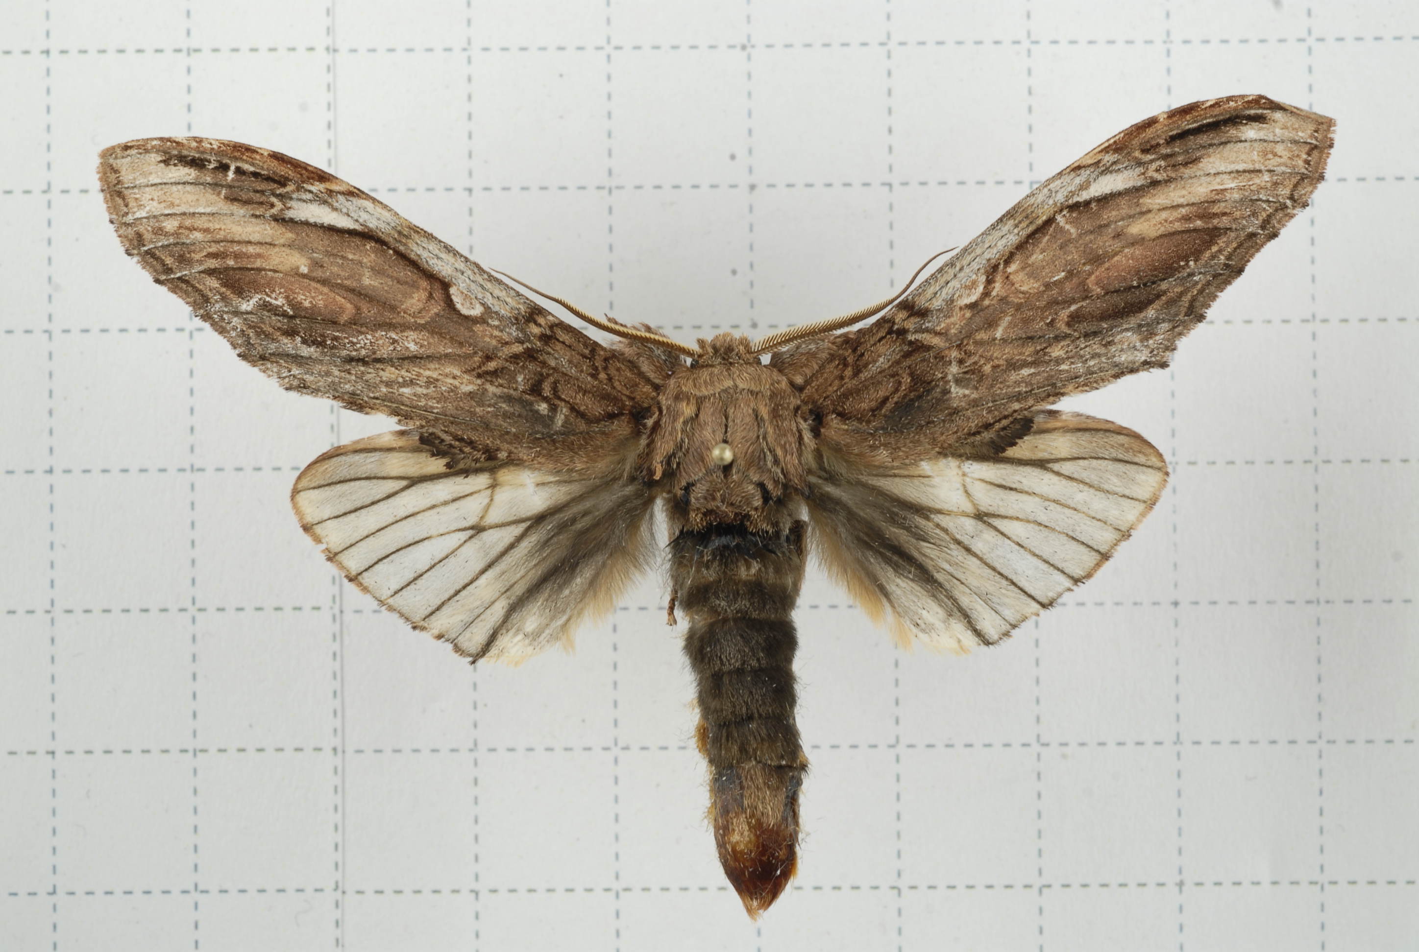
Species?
Acmeshachia gigantea
